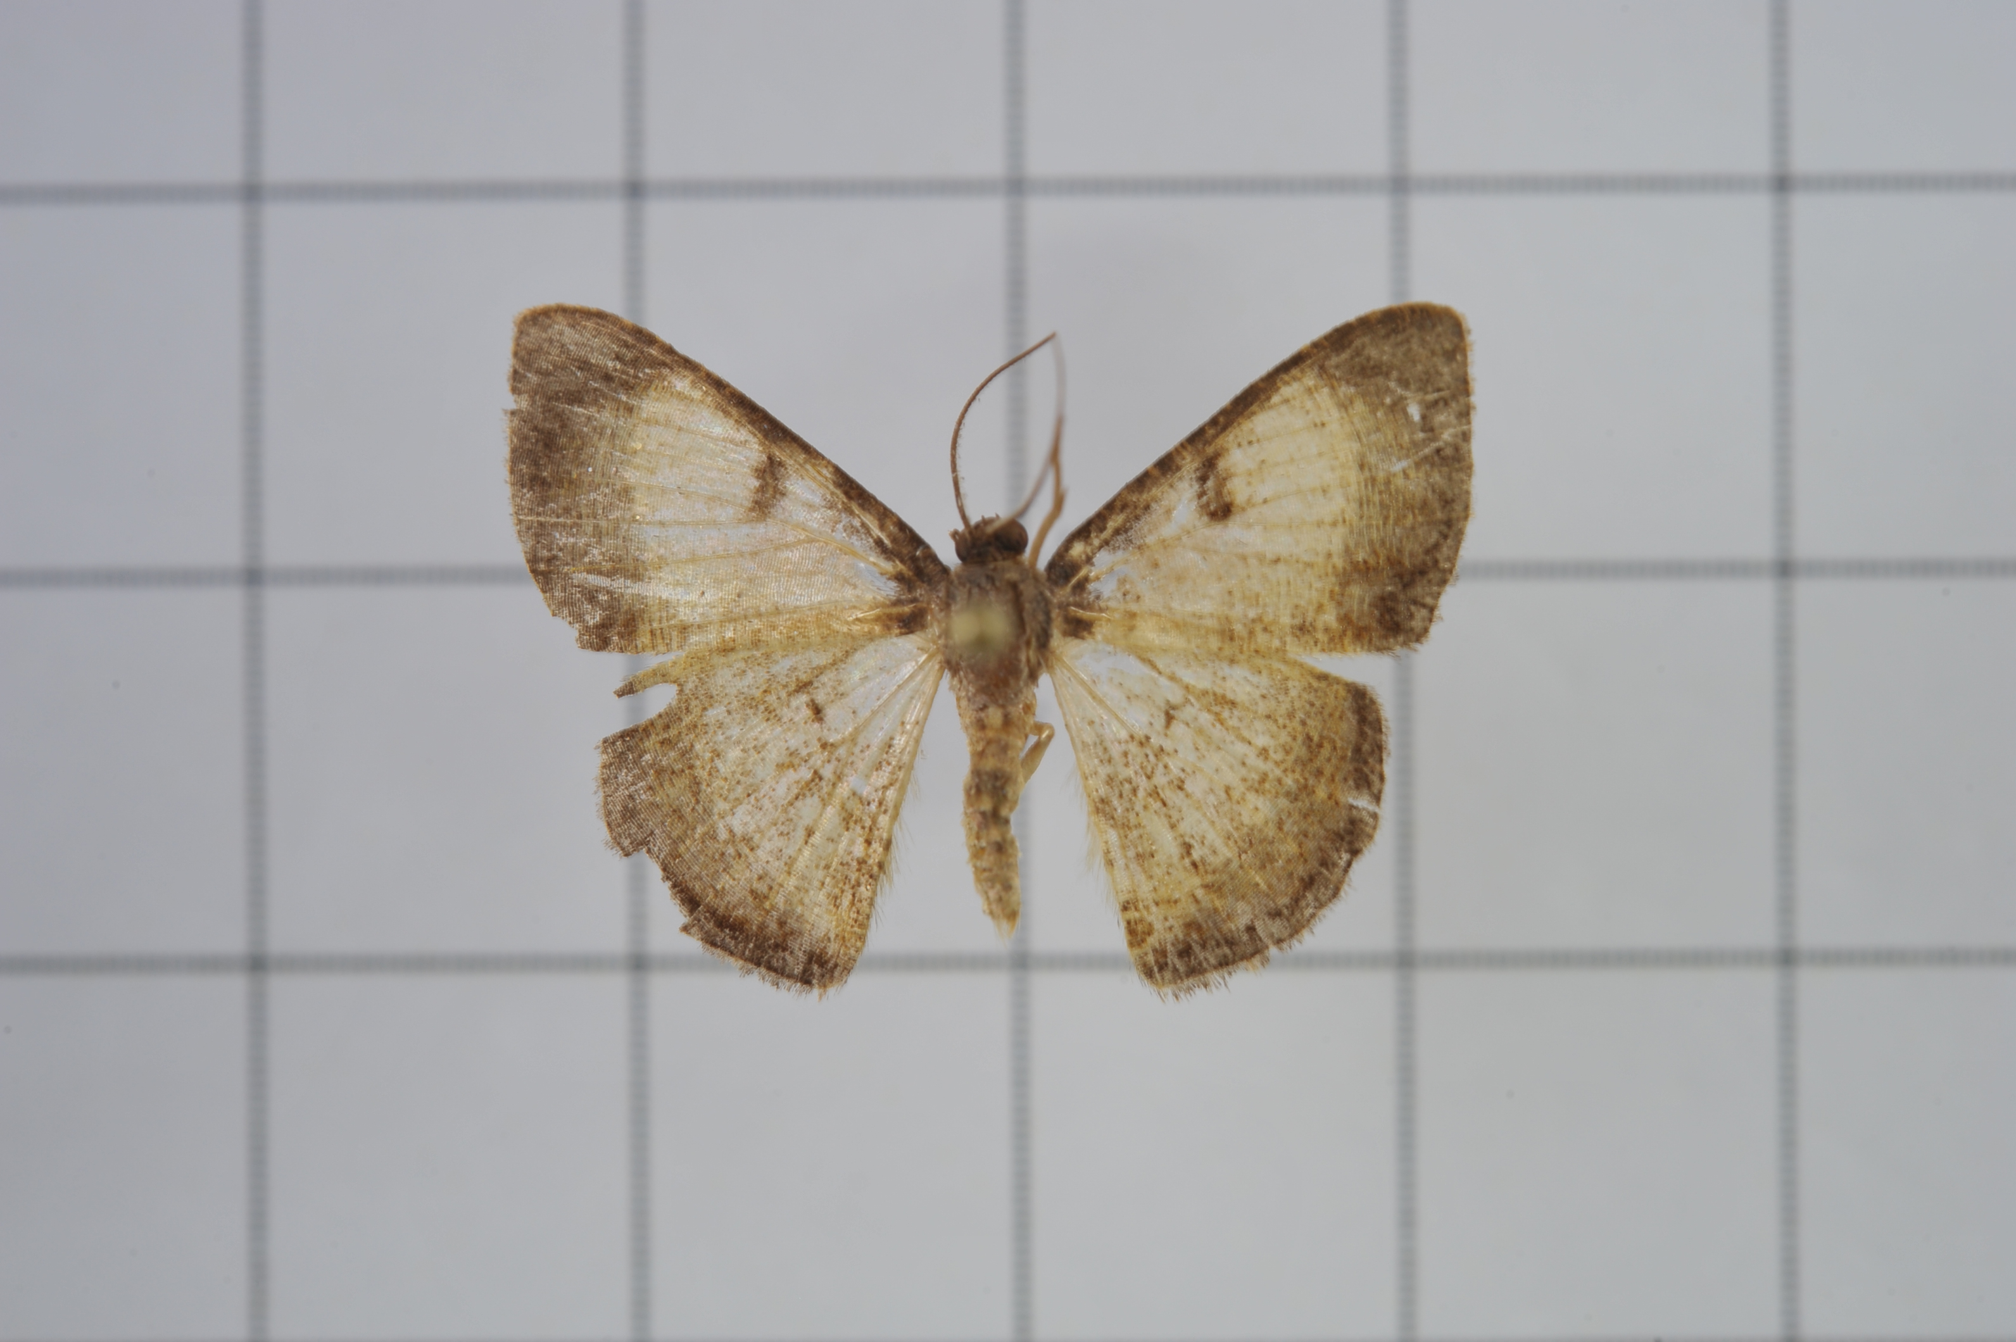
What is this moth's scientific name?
Hydatocapnia gemina
